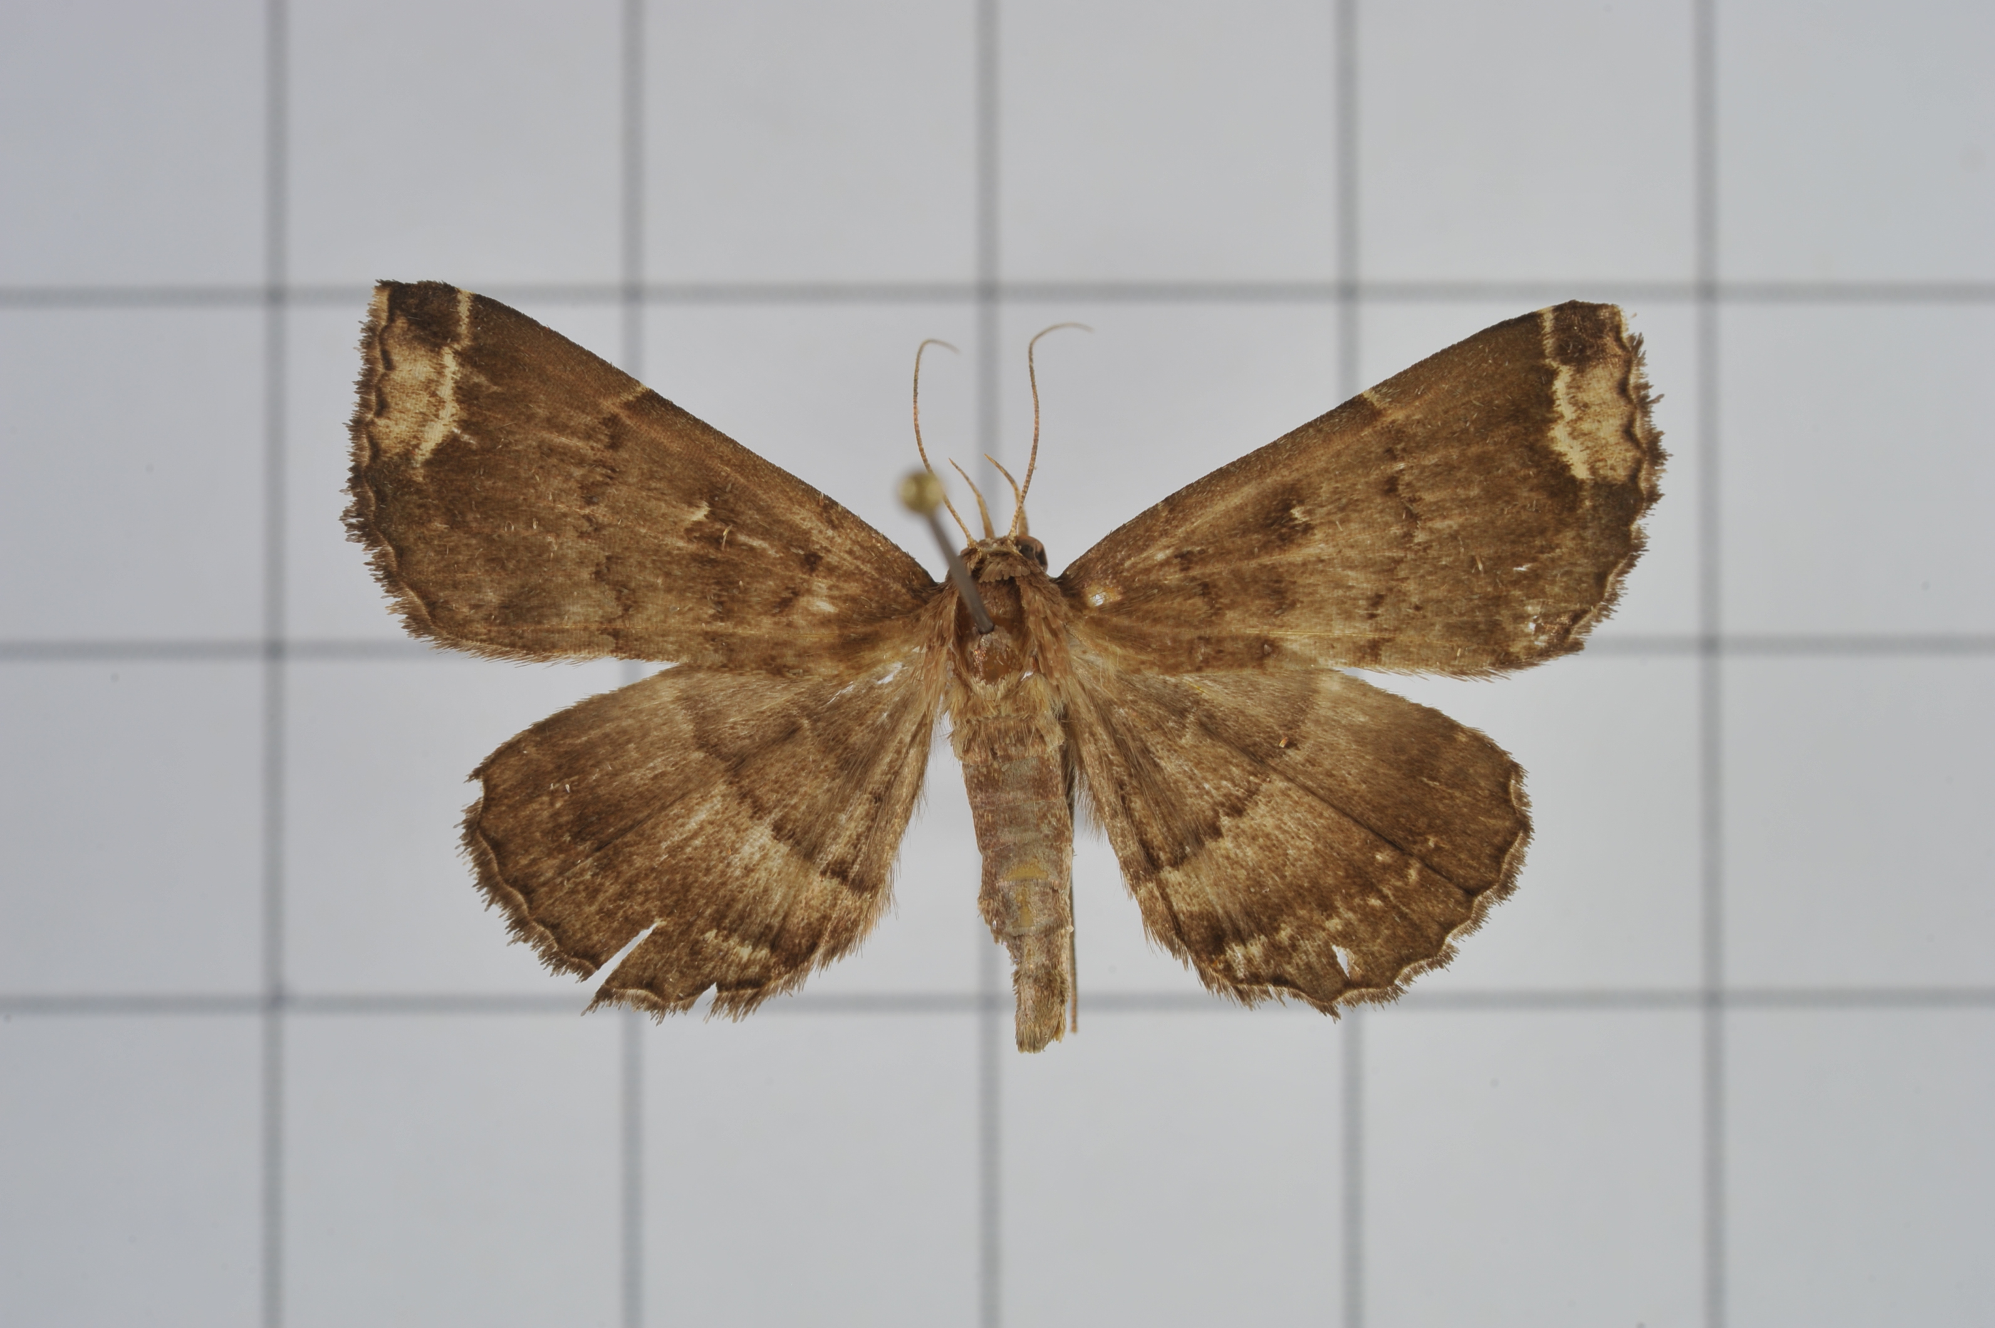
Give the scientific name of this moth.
Adrapsa quadrilinealis
